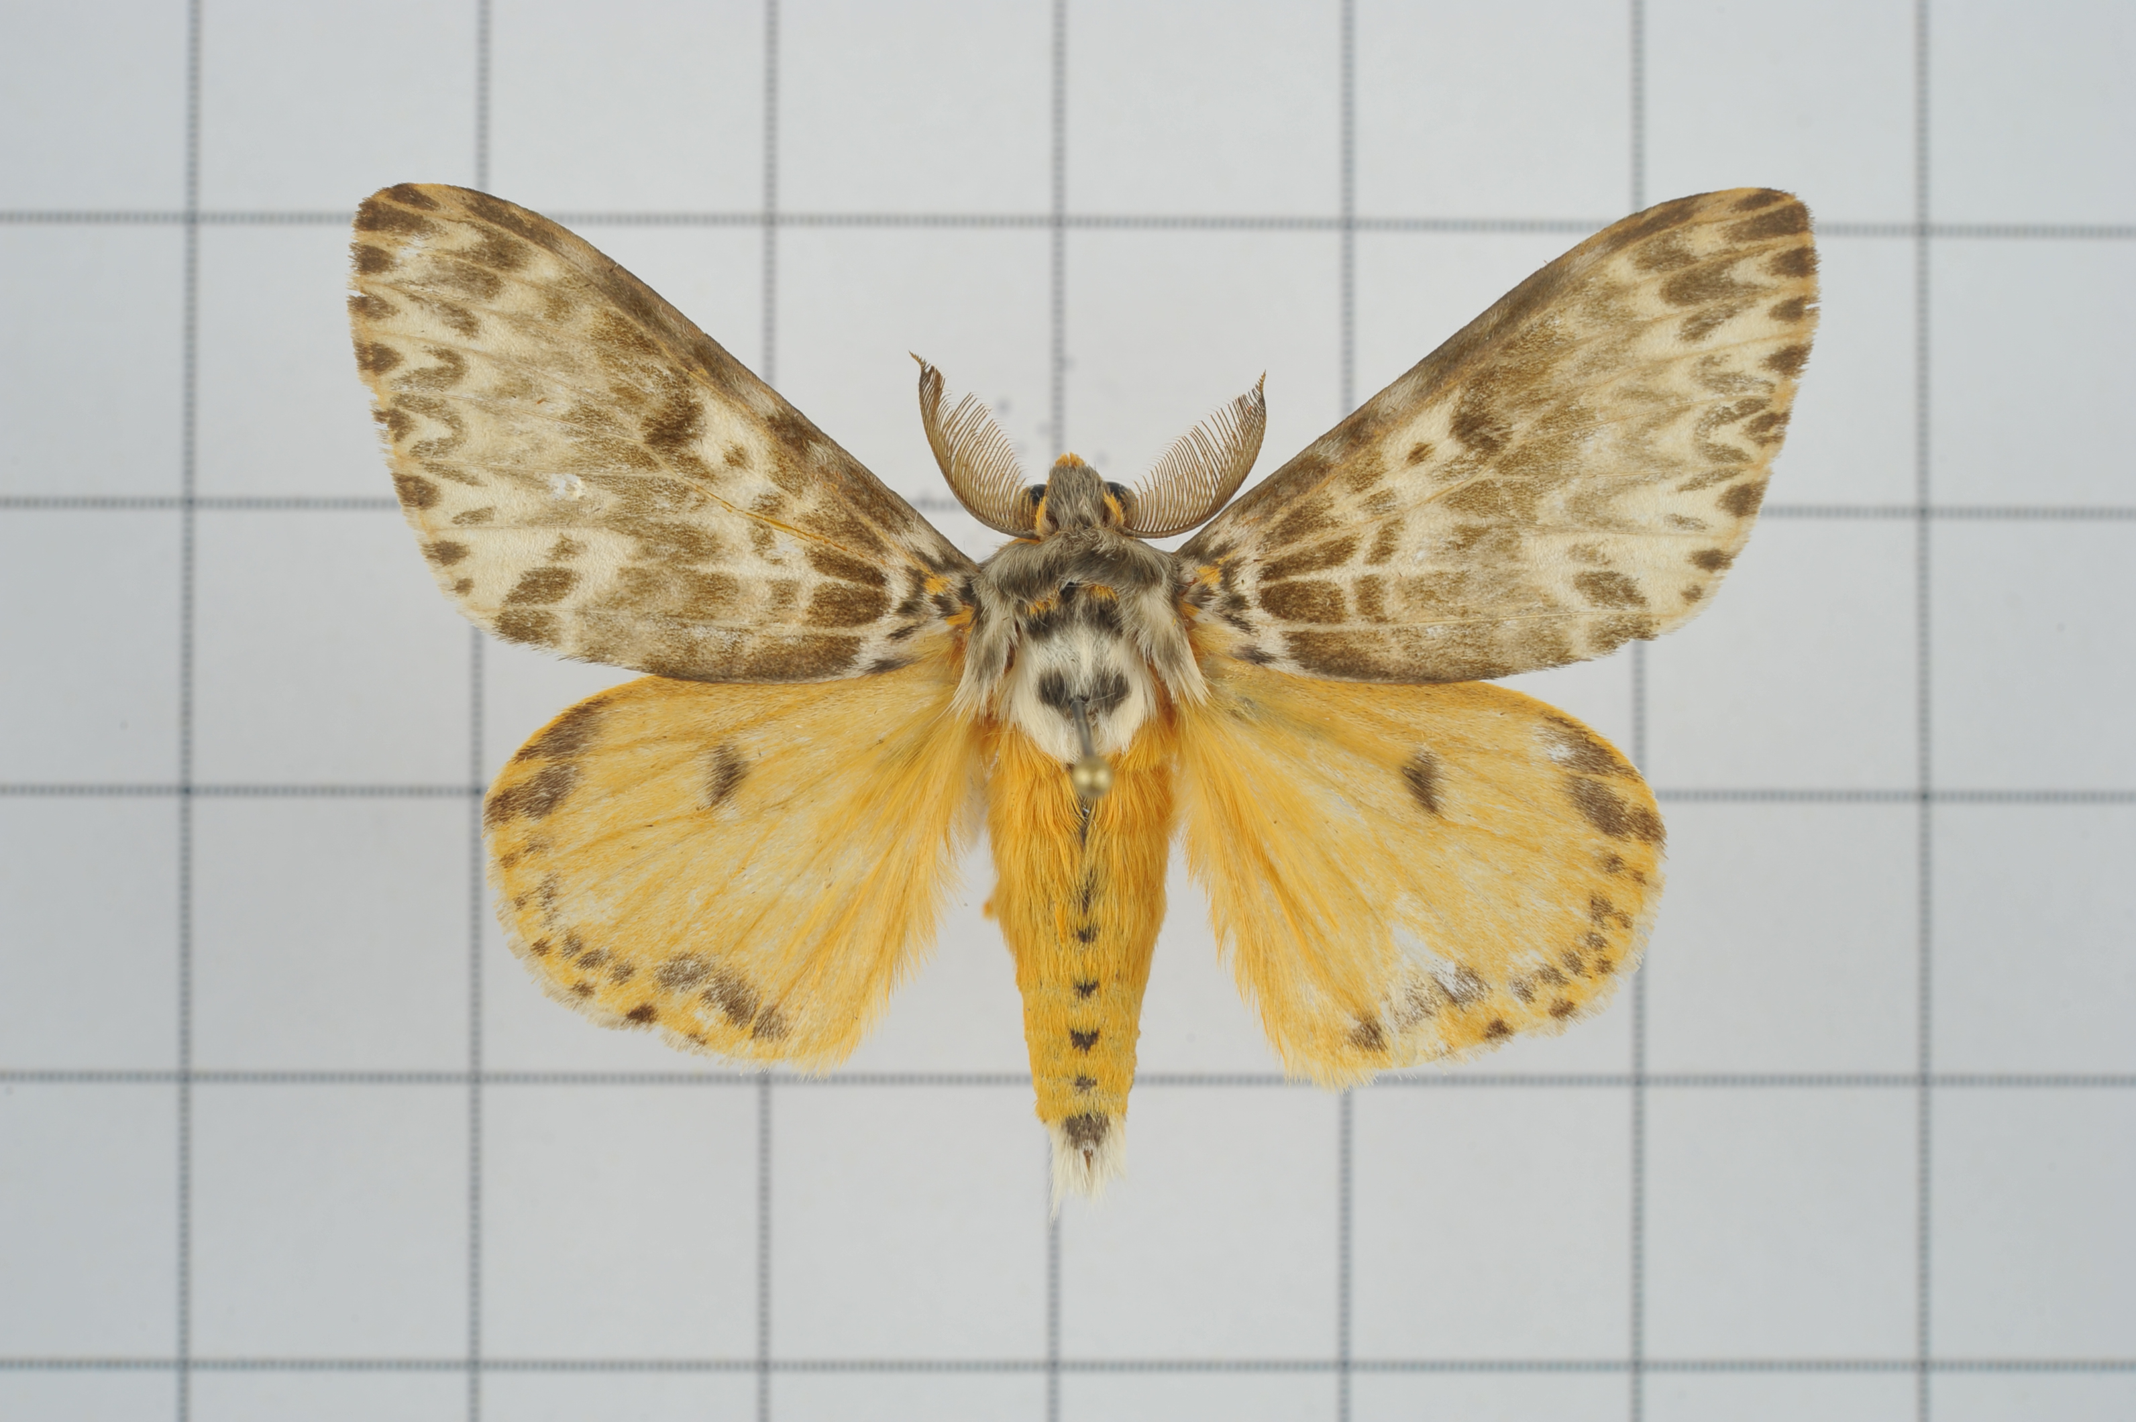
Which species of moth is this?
Lymantria mathura subpallida
